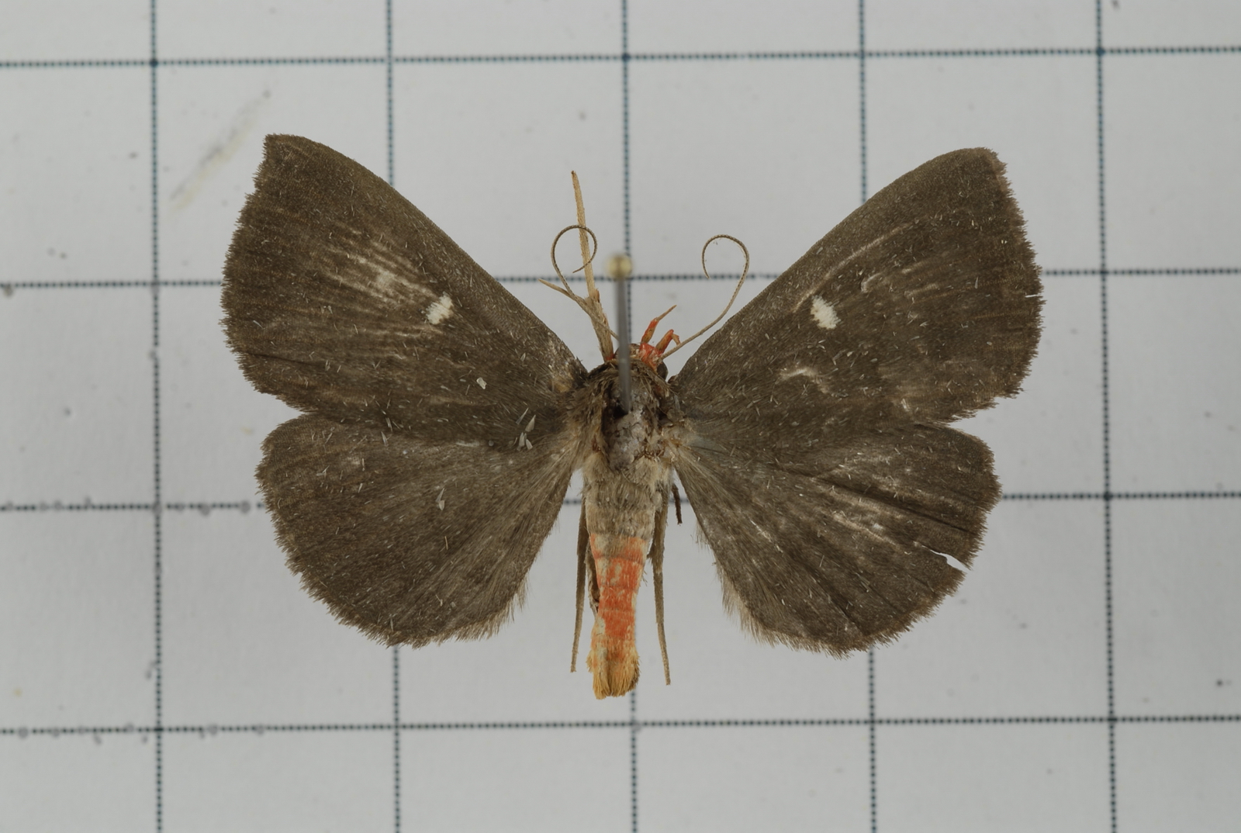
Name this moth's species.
Calesia dasypterus
